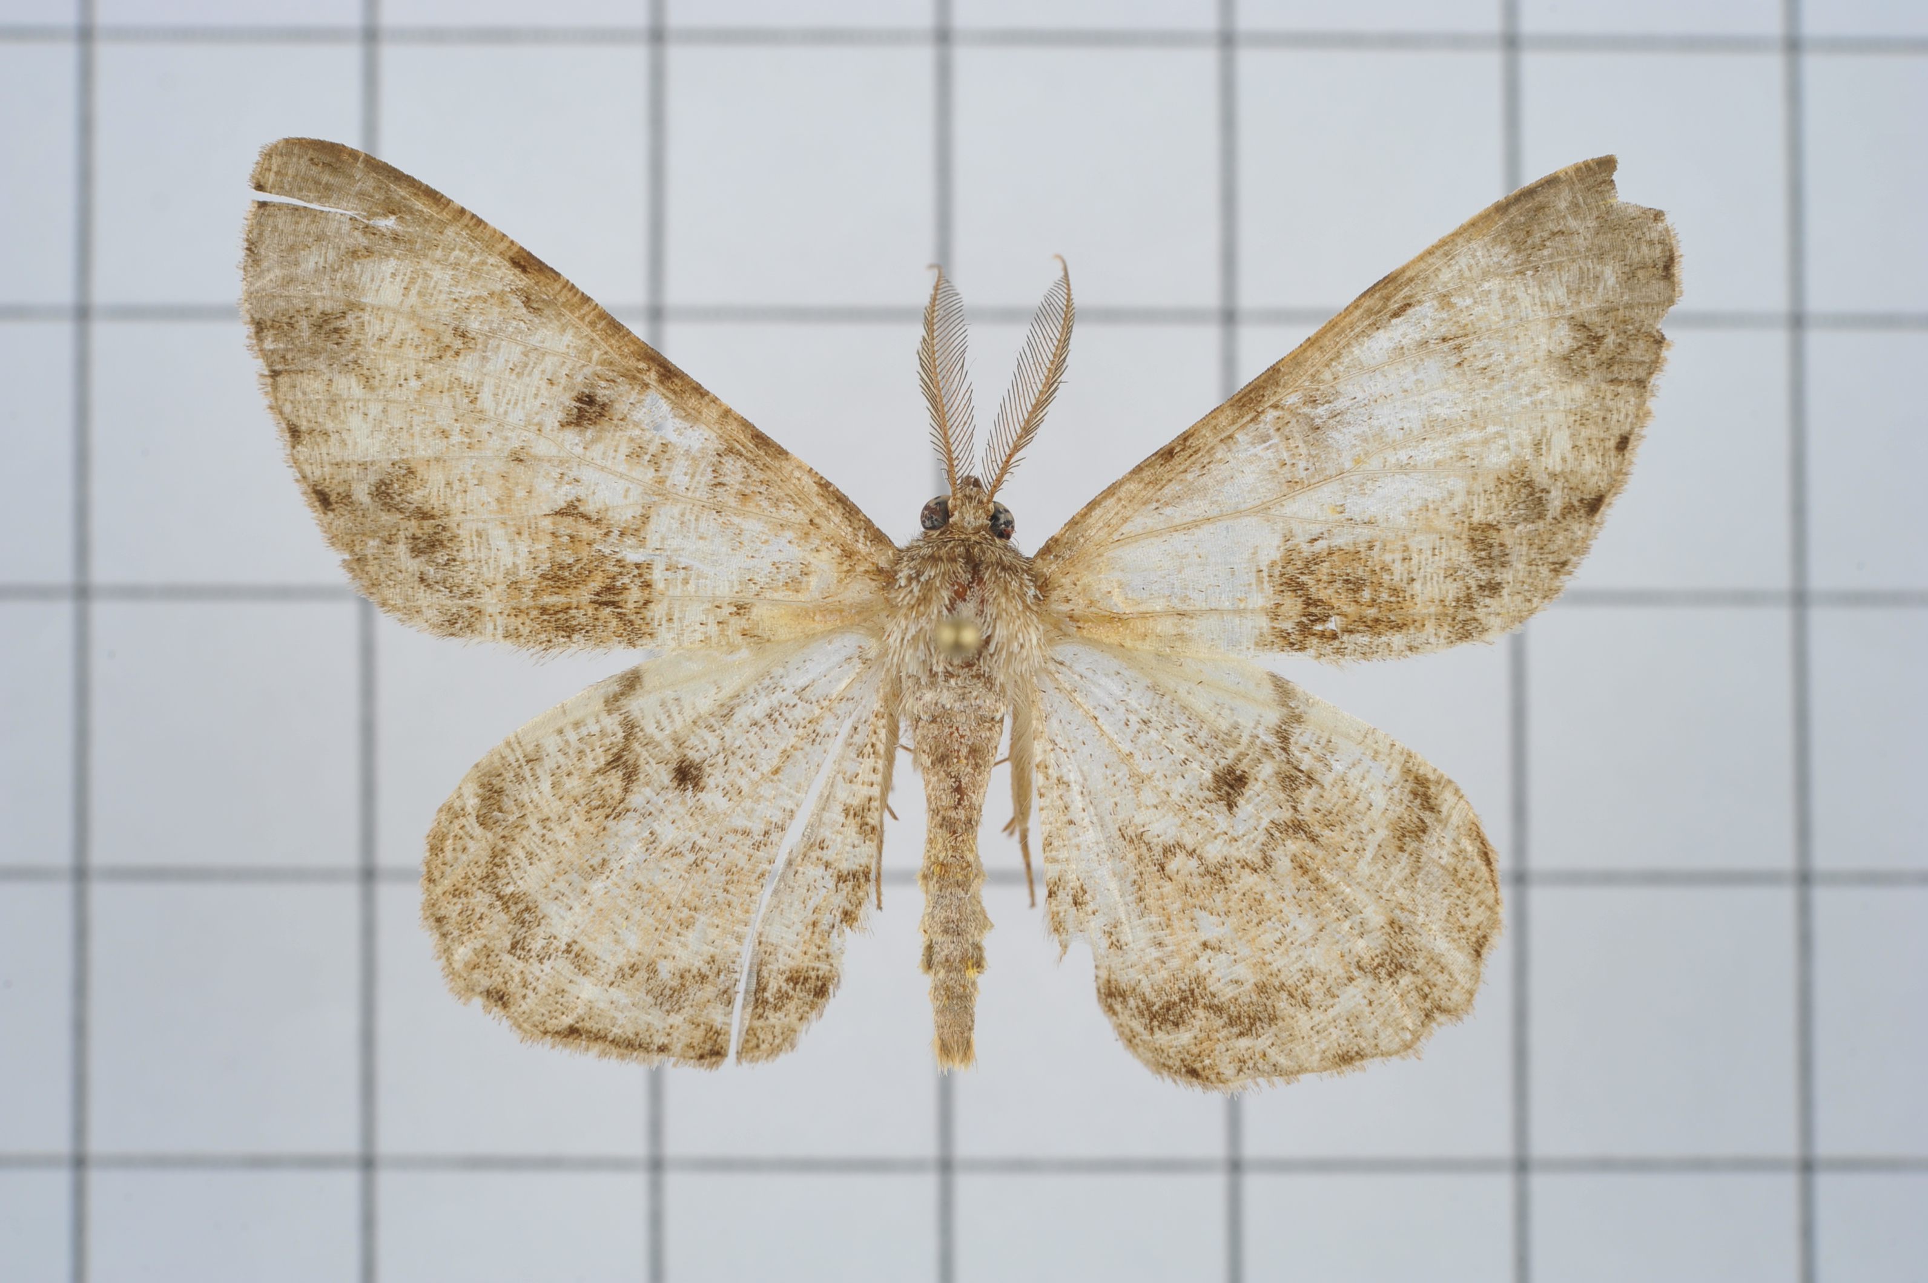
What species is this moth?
Hypomecis percnioides
